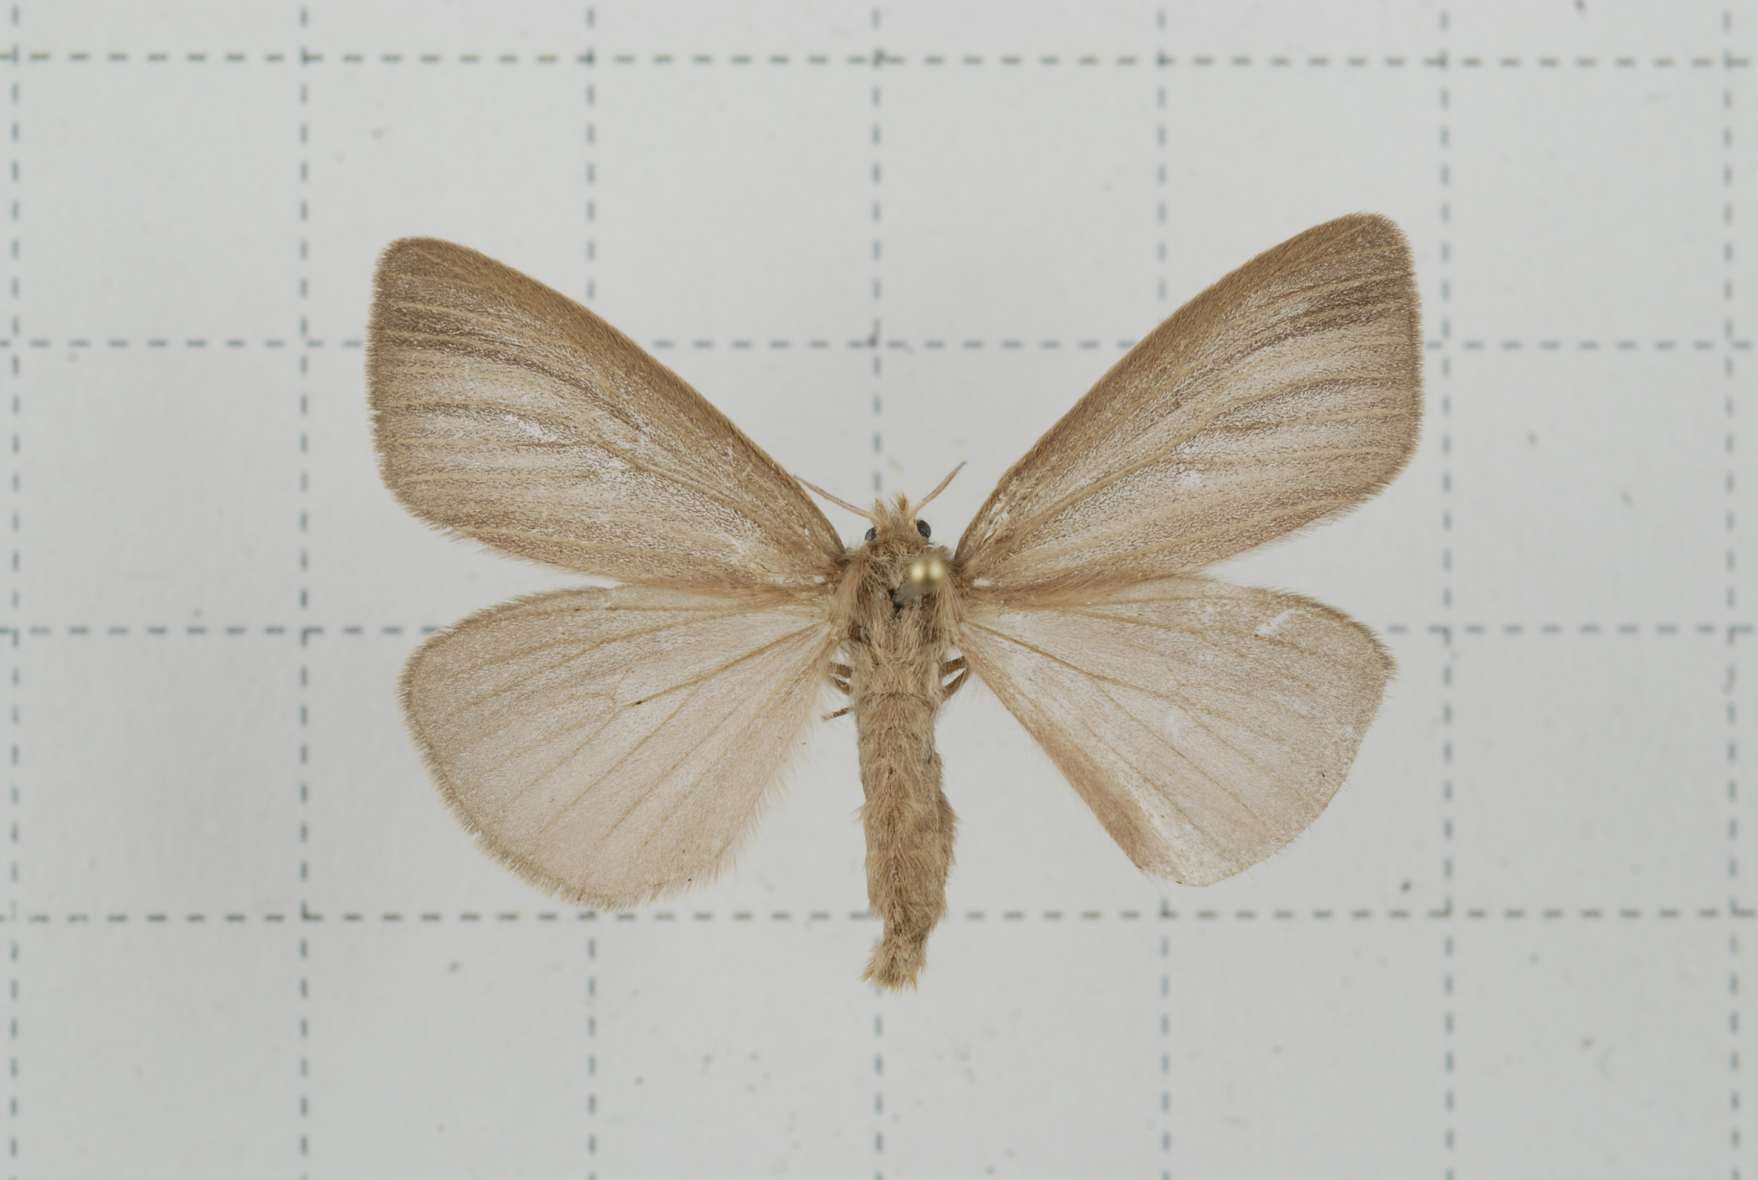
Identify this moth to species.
Pantana substrigosa
